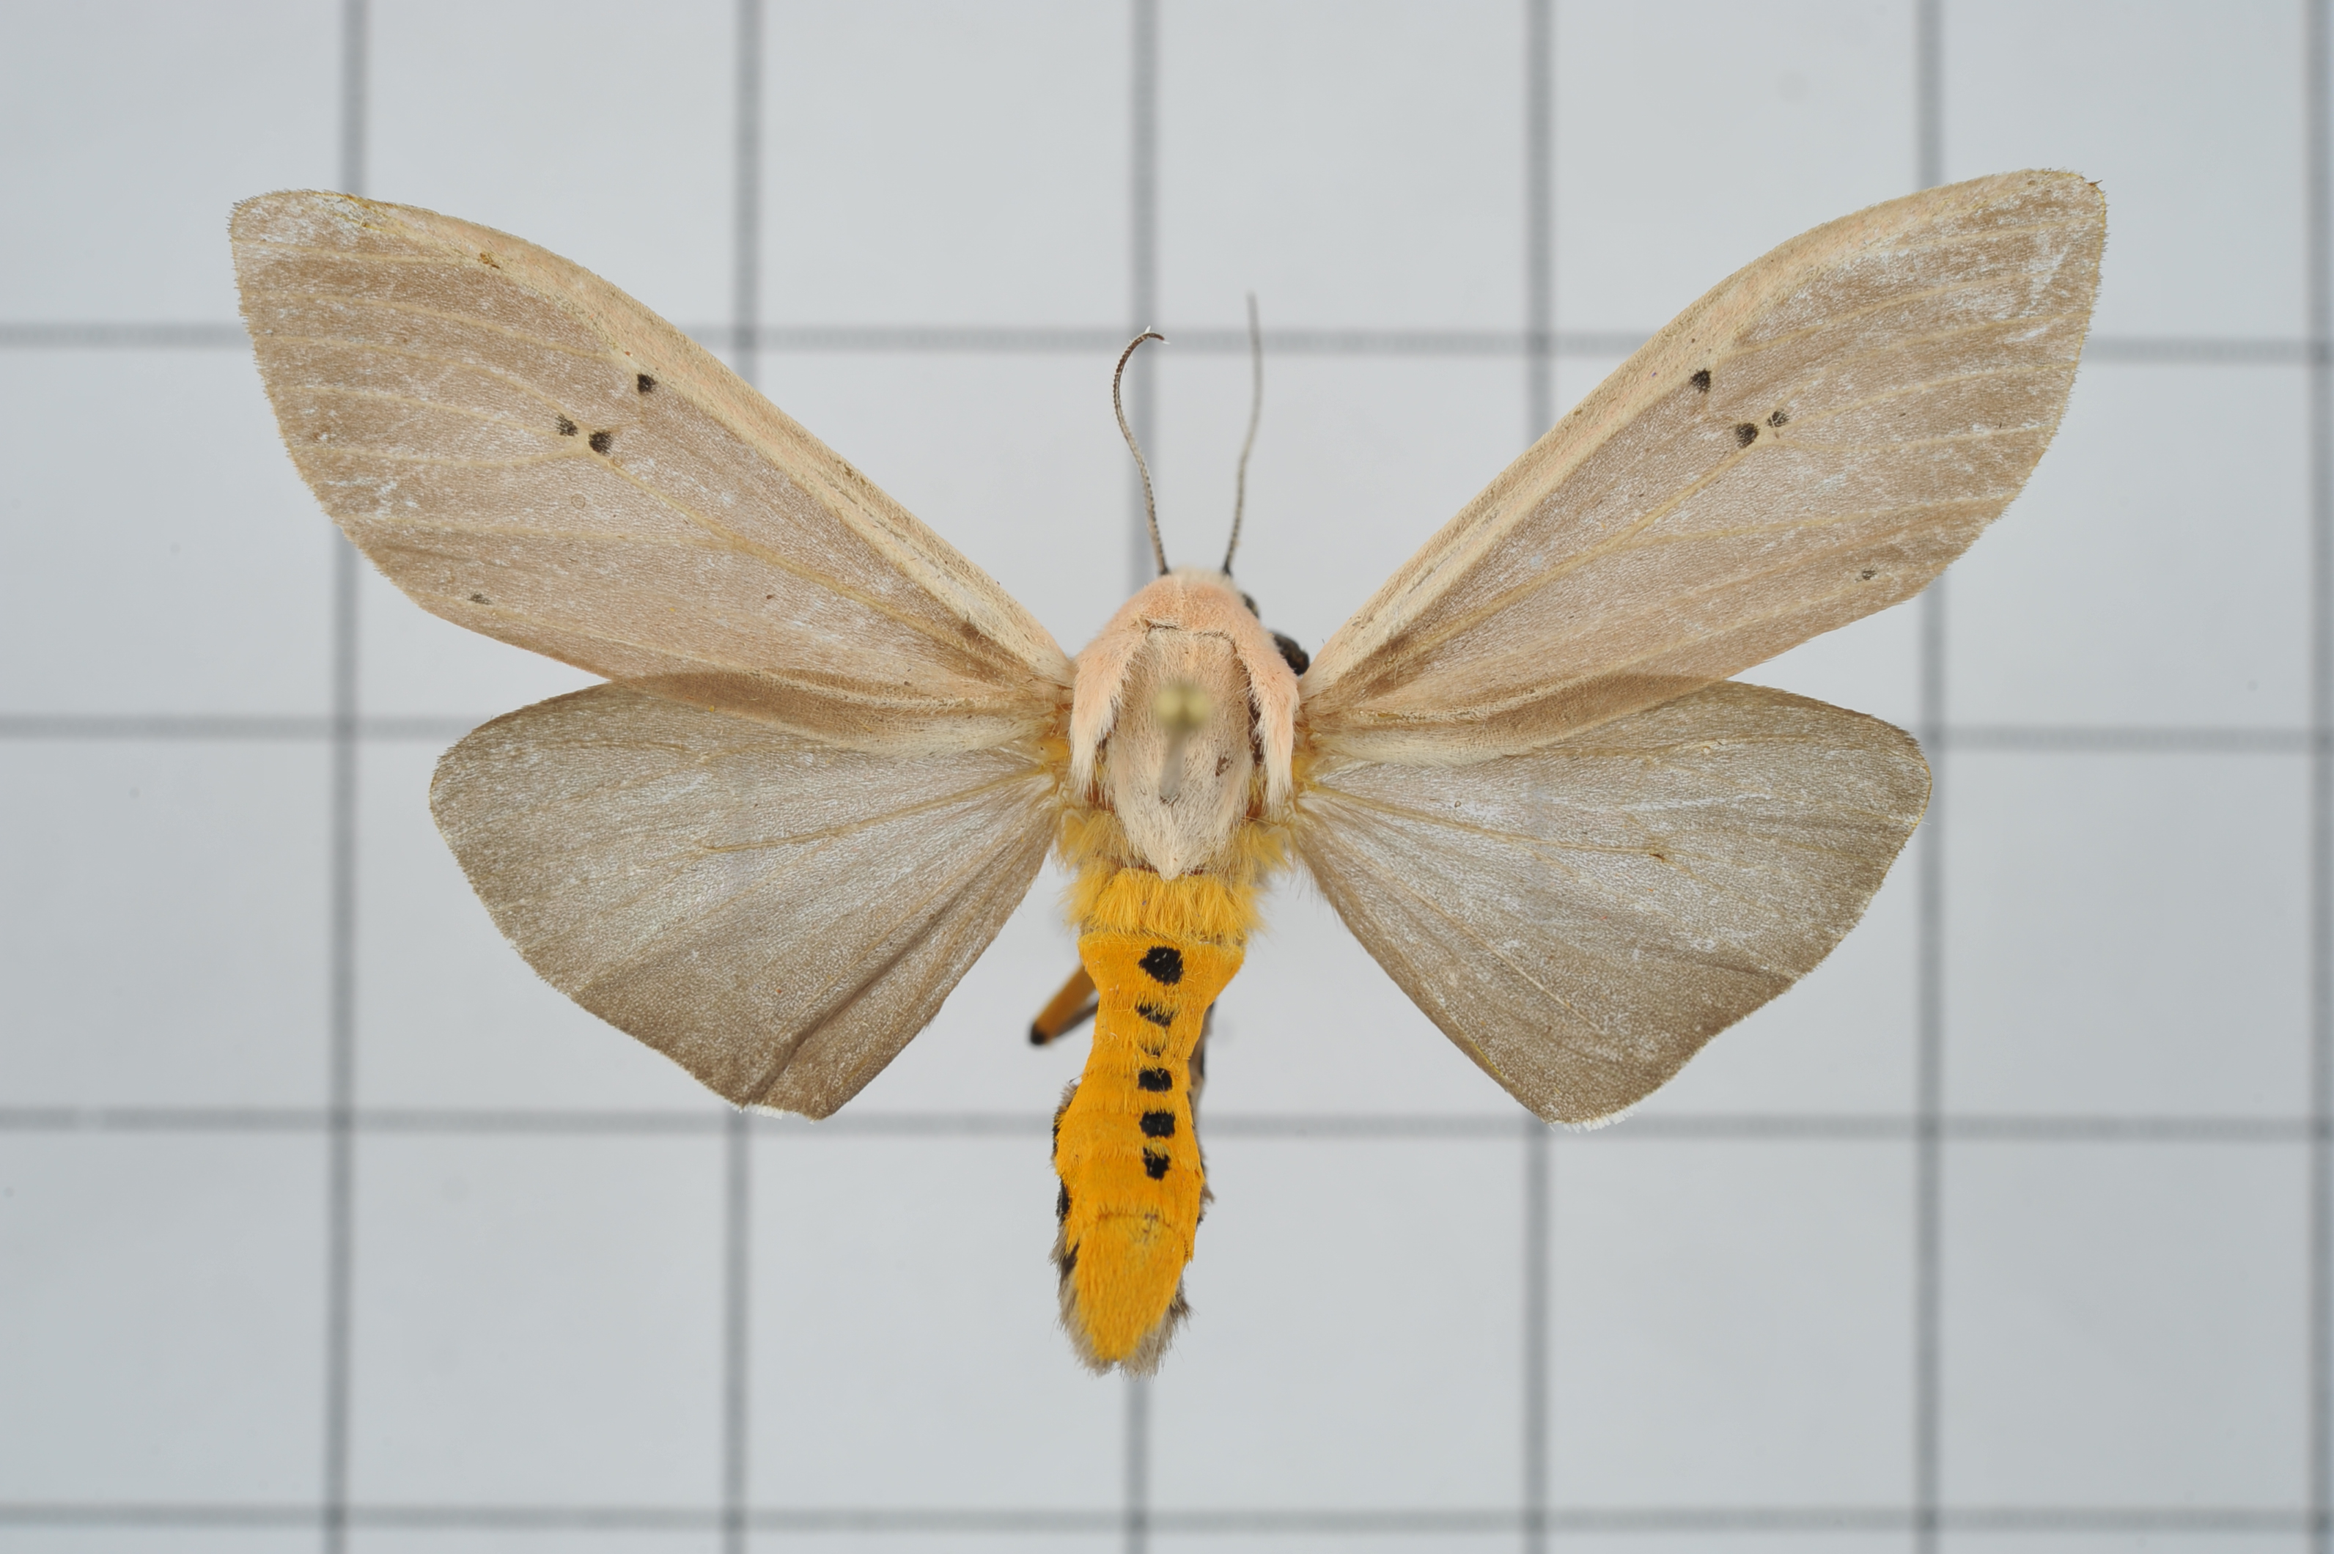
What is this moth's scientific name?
Creatonotos transiens koni
